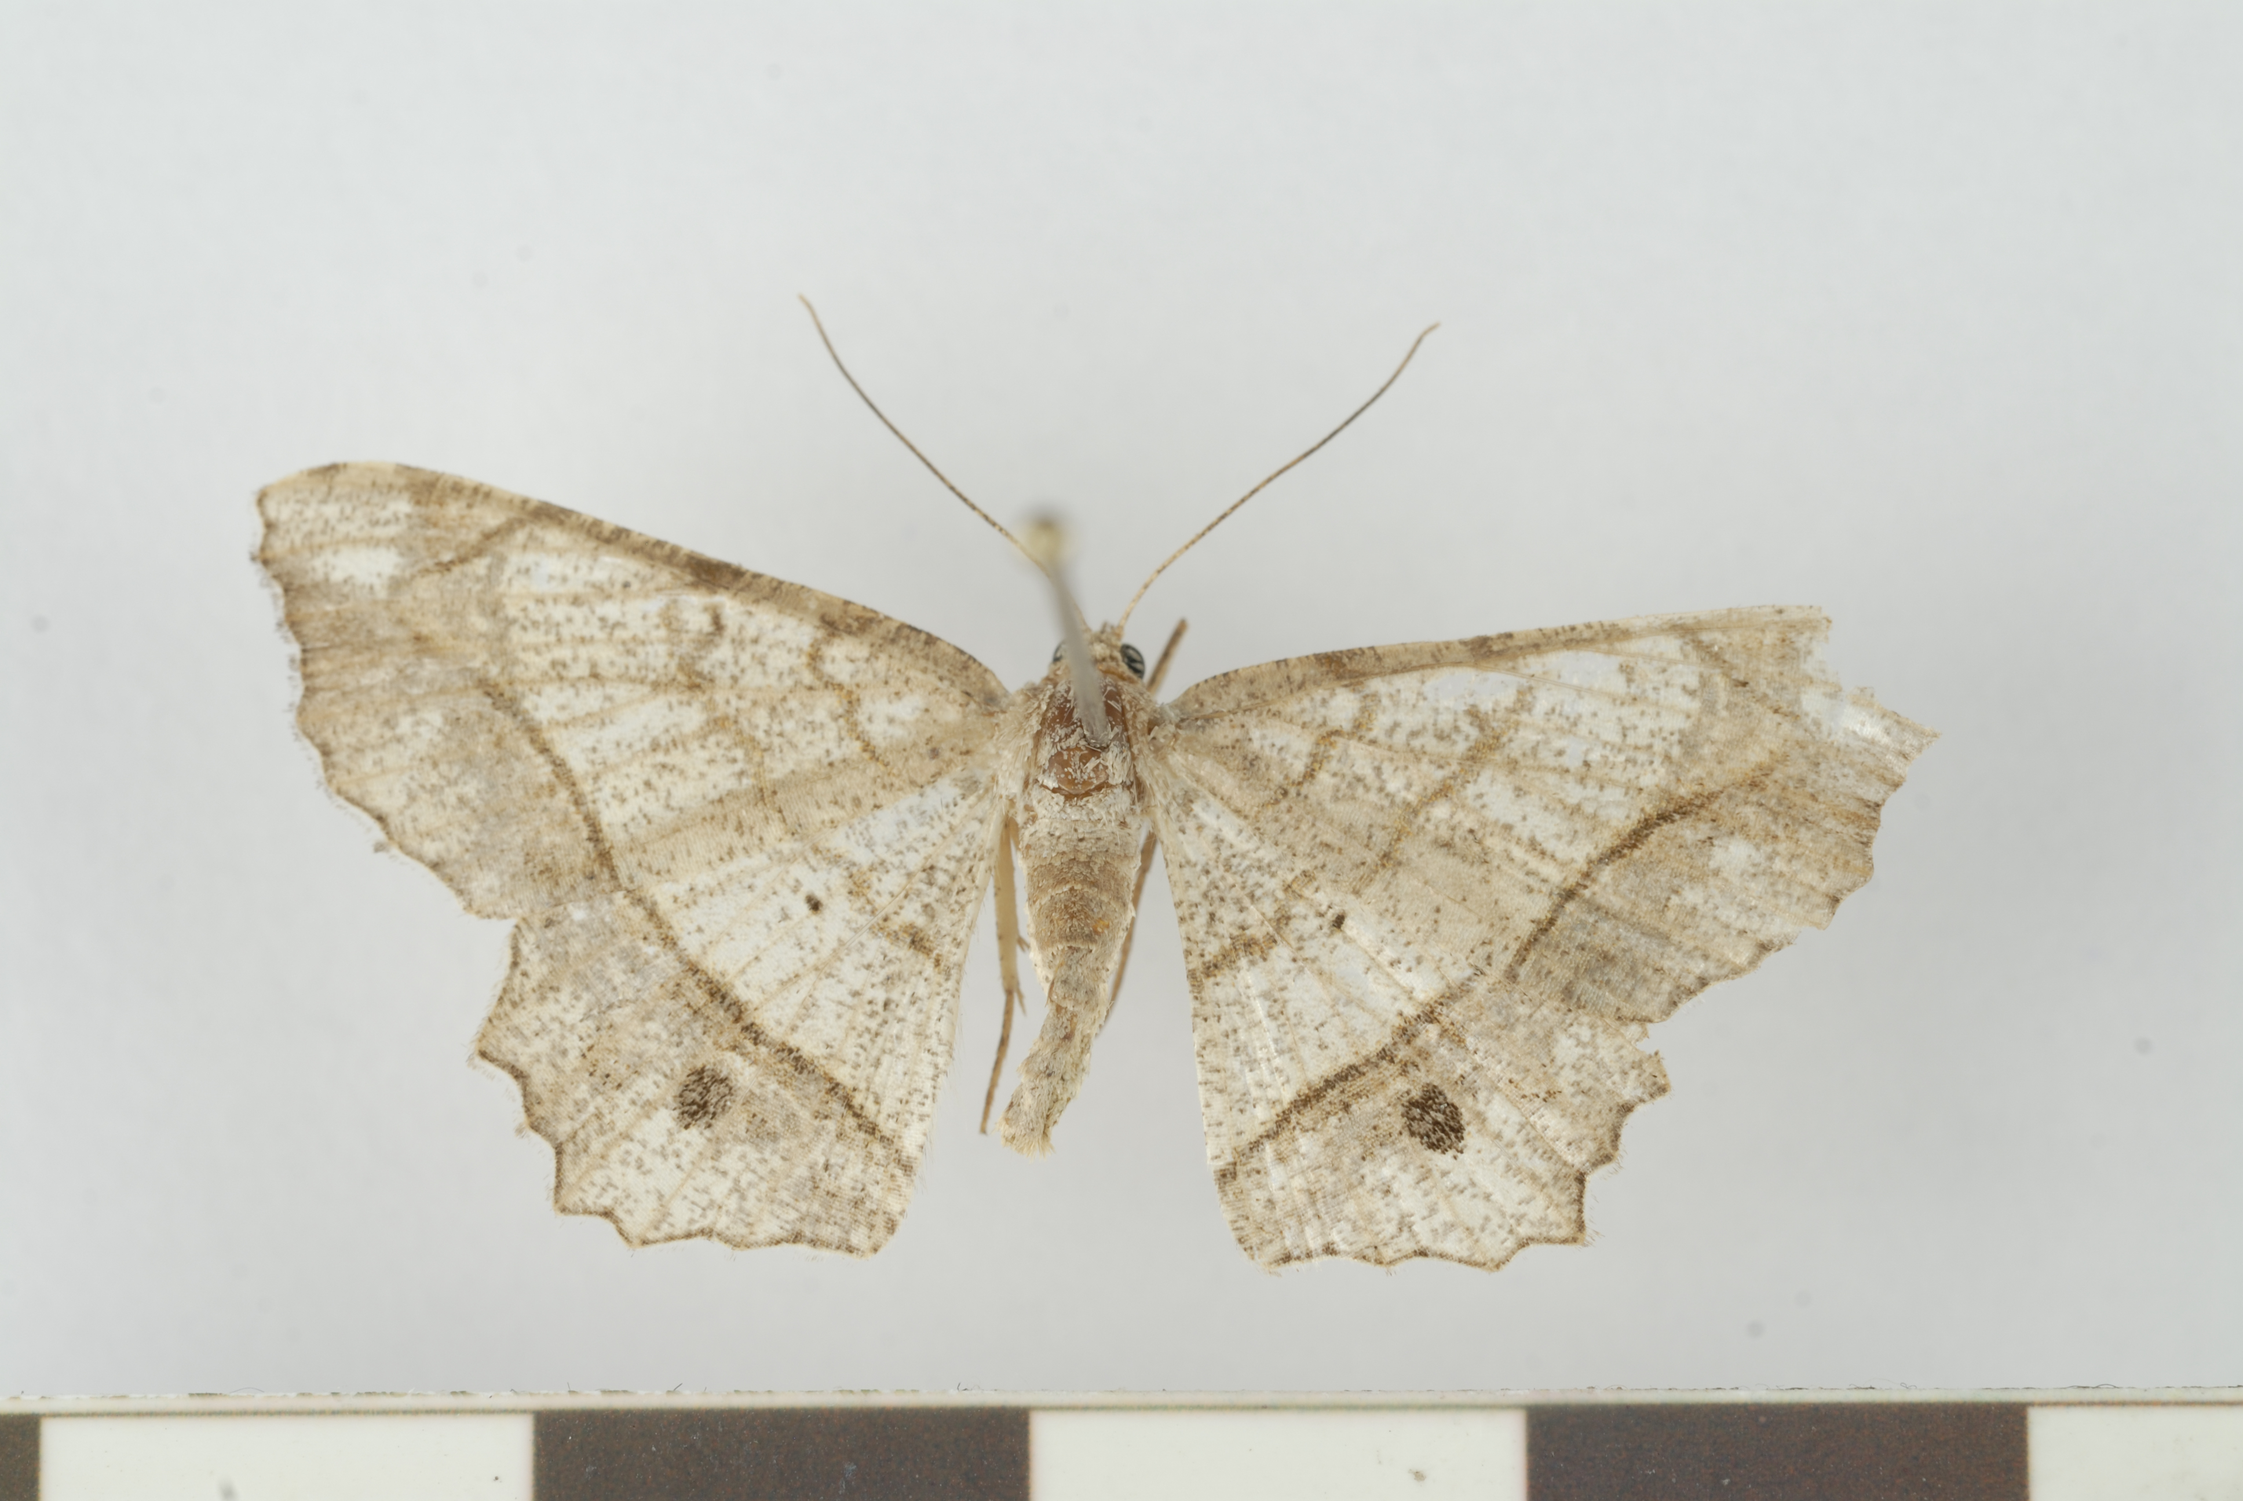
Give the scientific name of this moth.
Chiasmia monticolaria notia
